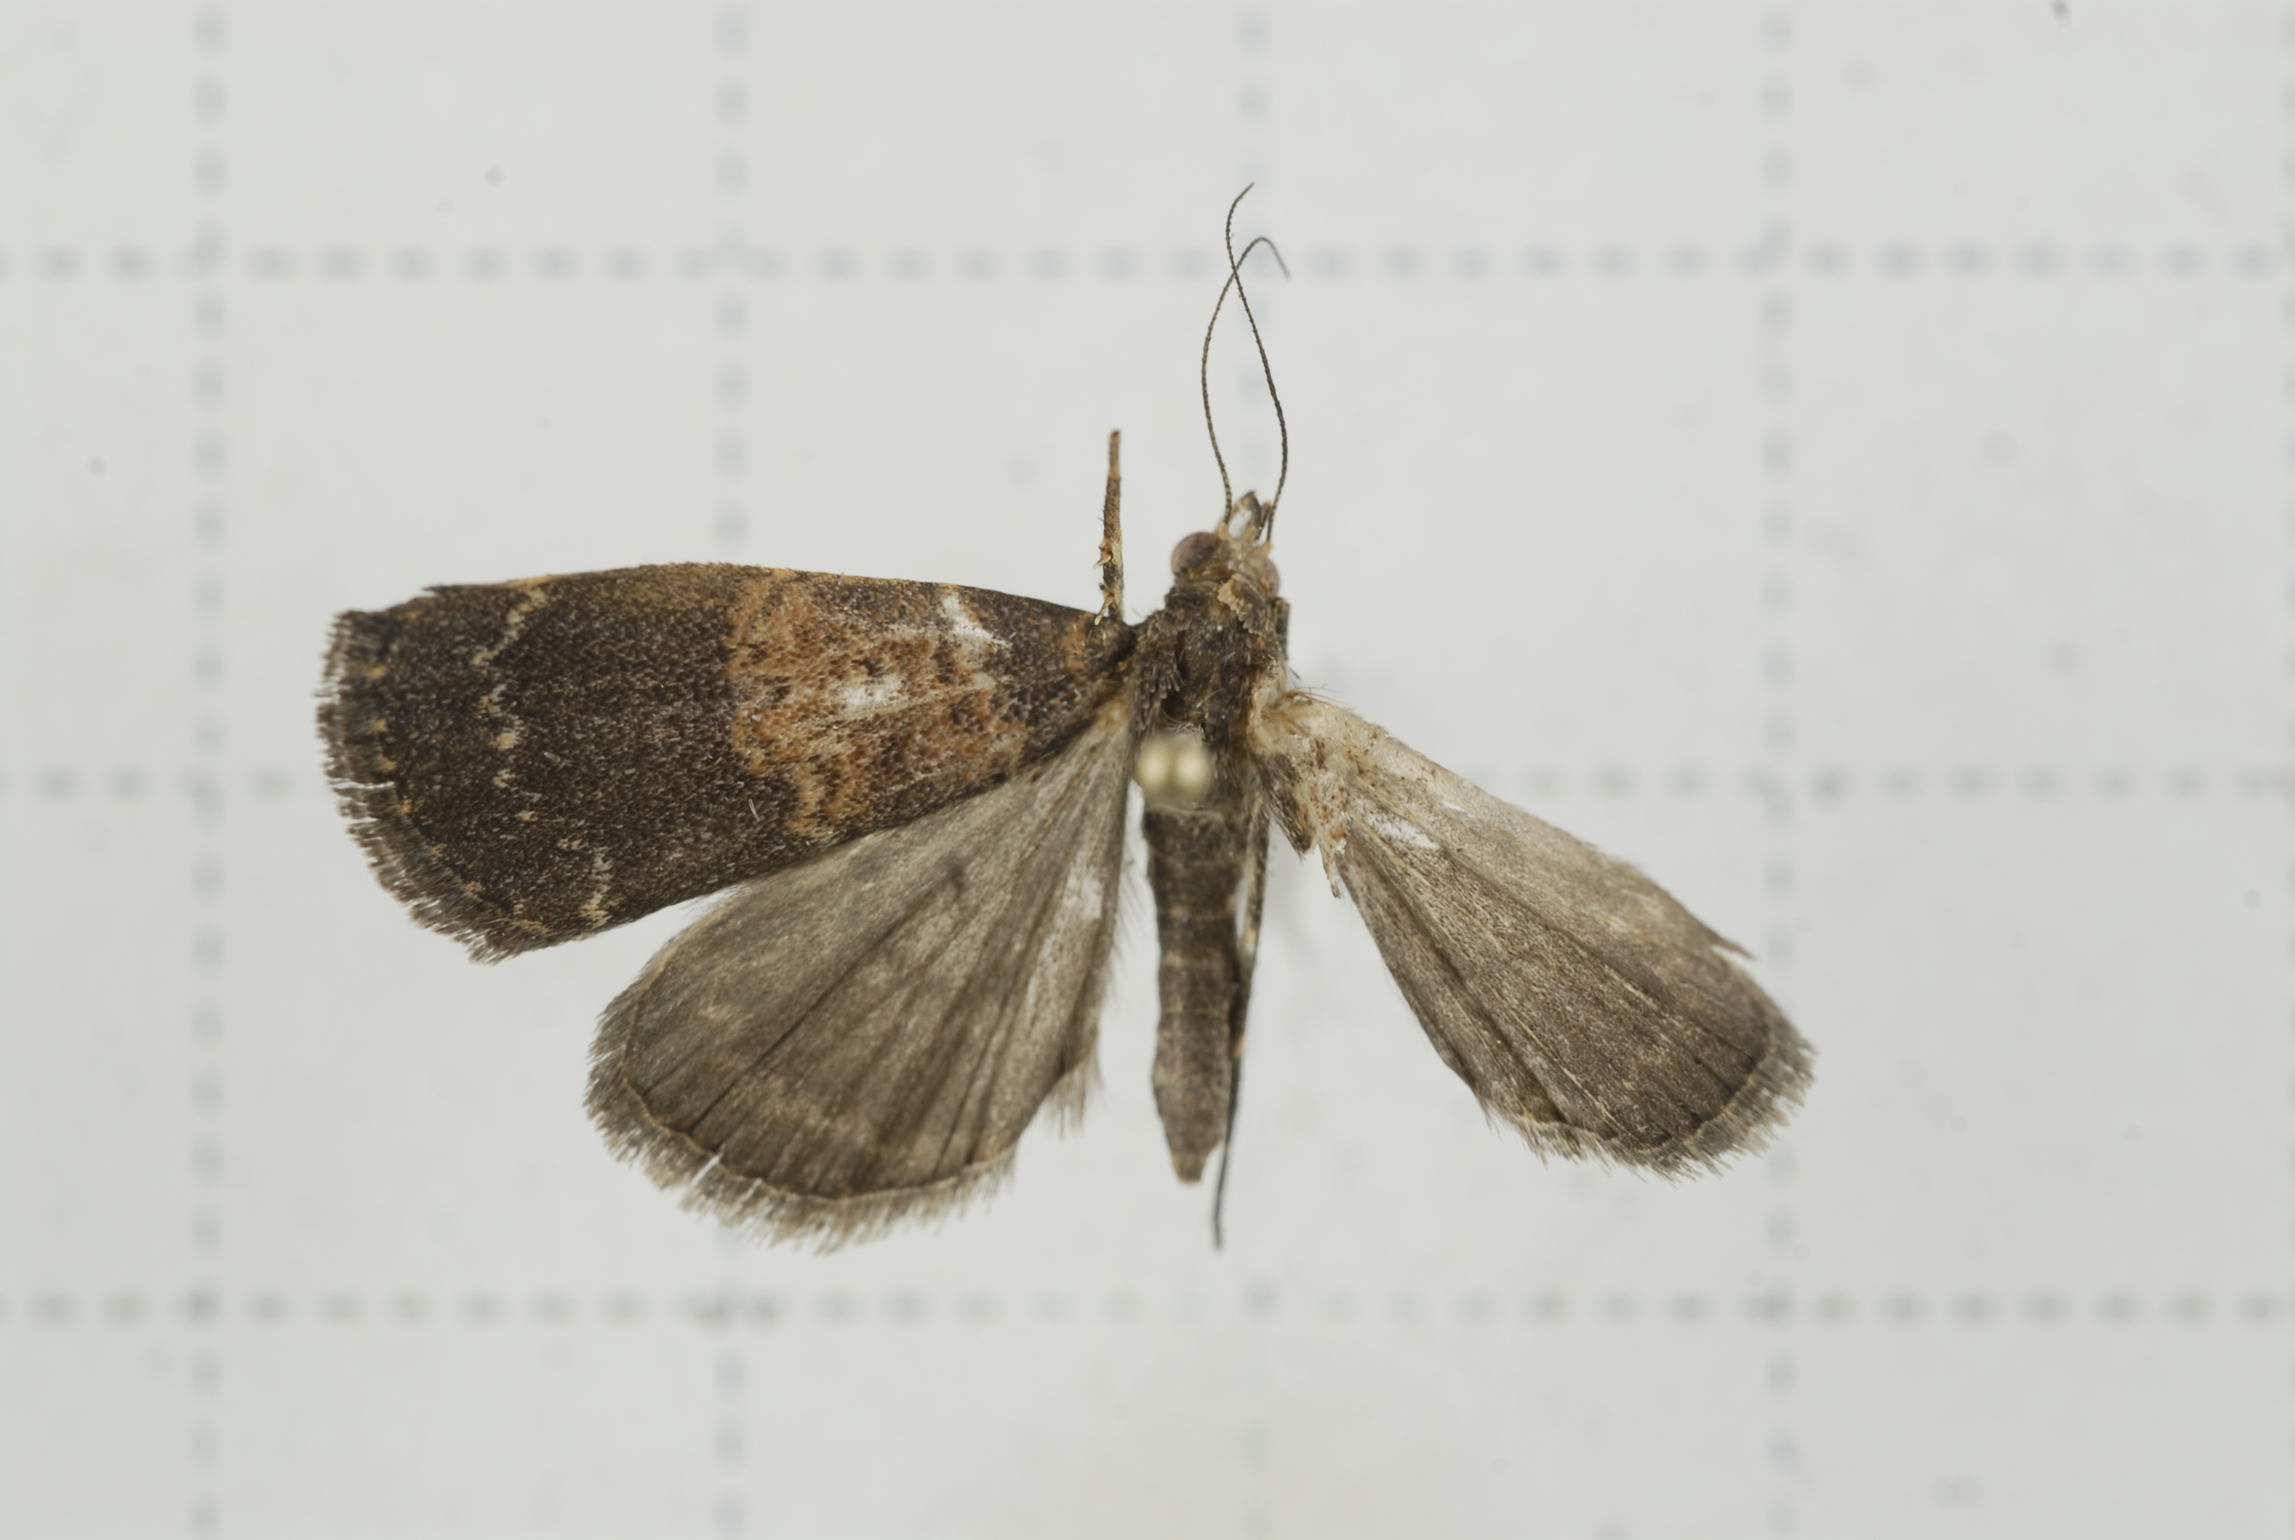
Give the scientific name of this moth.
Hydrillodes torsivena
